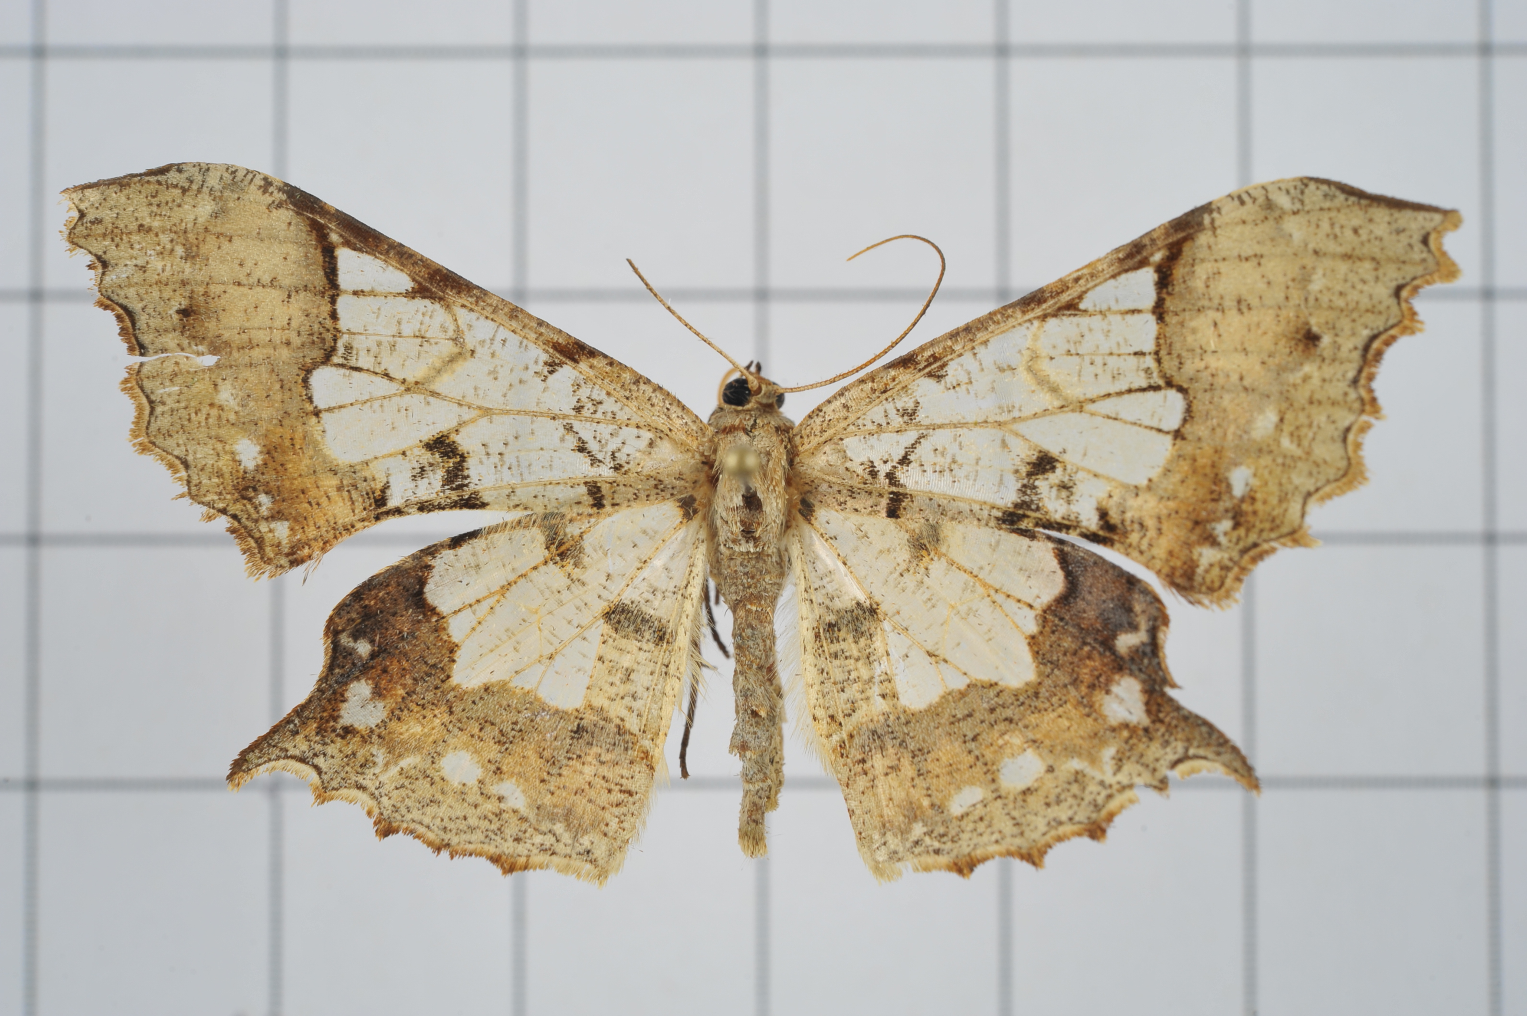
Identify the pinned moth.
Krananda semihyalina
